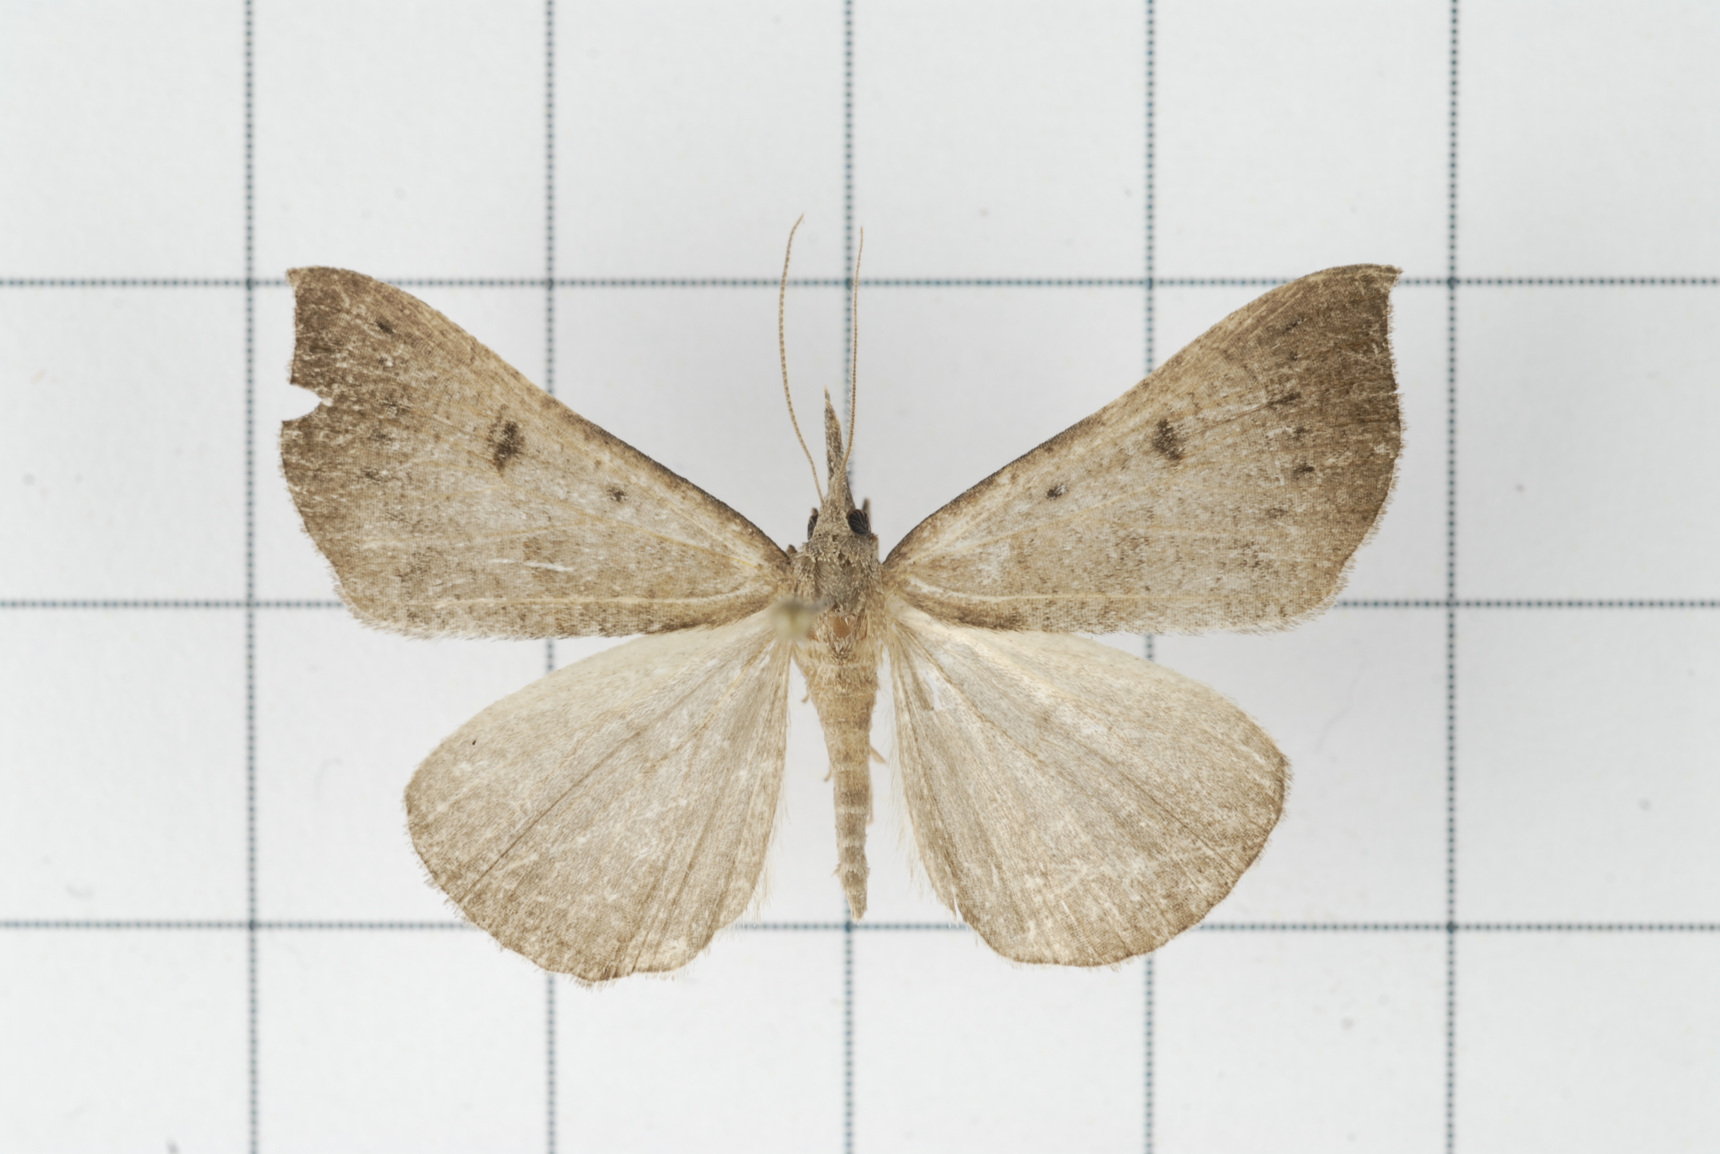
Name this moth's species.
Hypena proboscidalis
